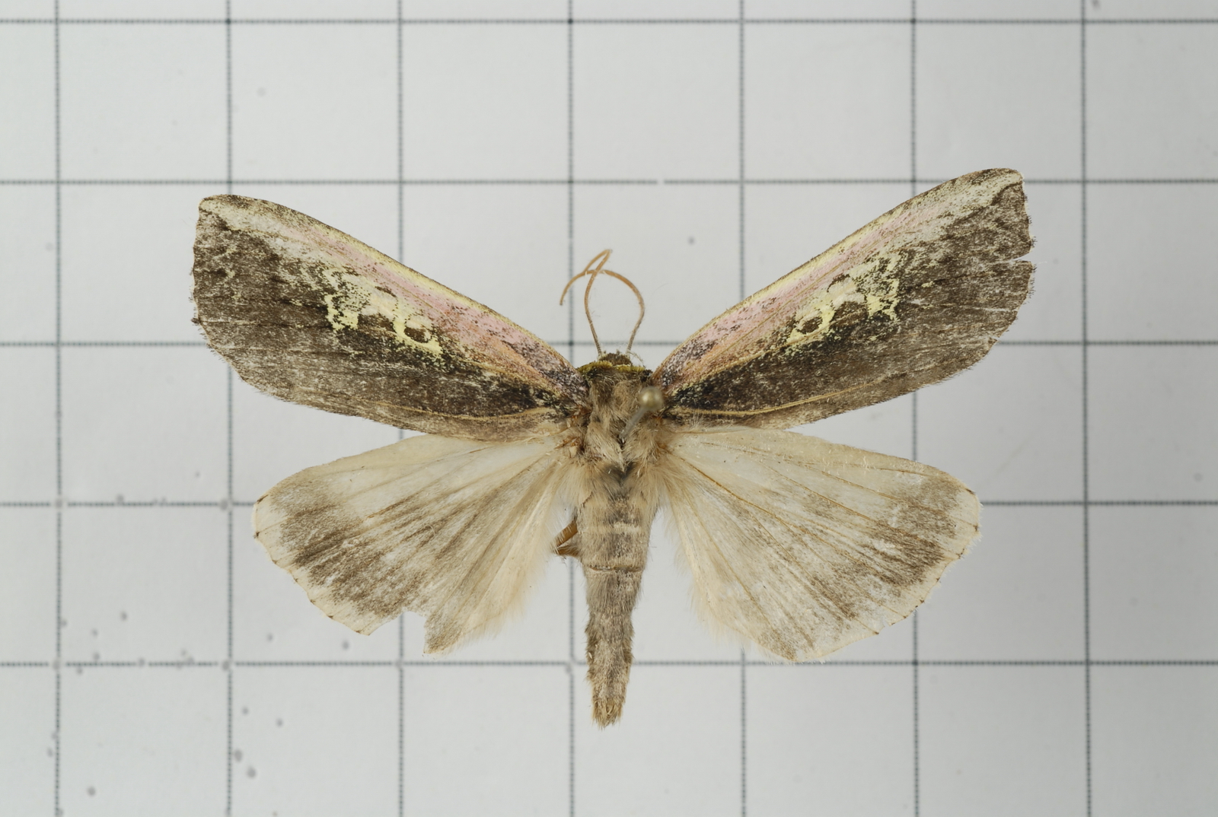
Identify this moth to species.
Tethea consimilis c-album
